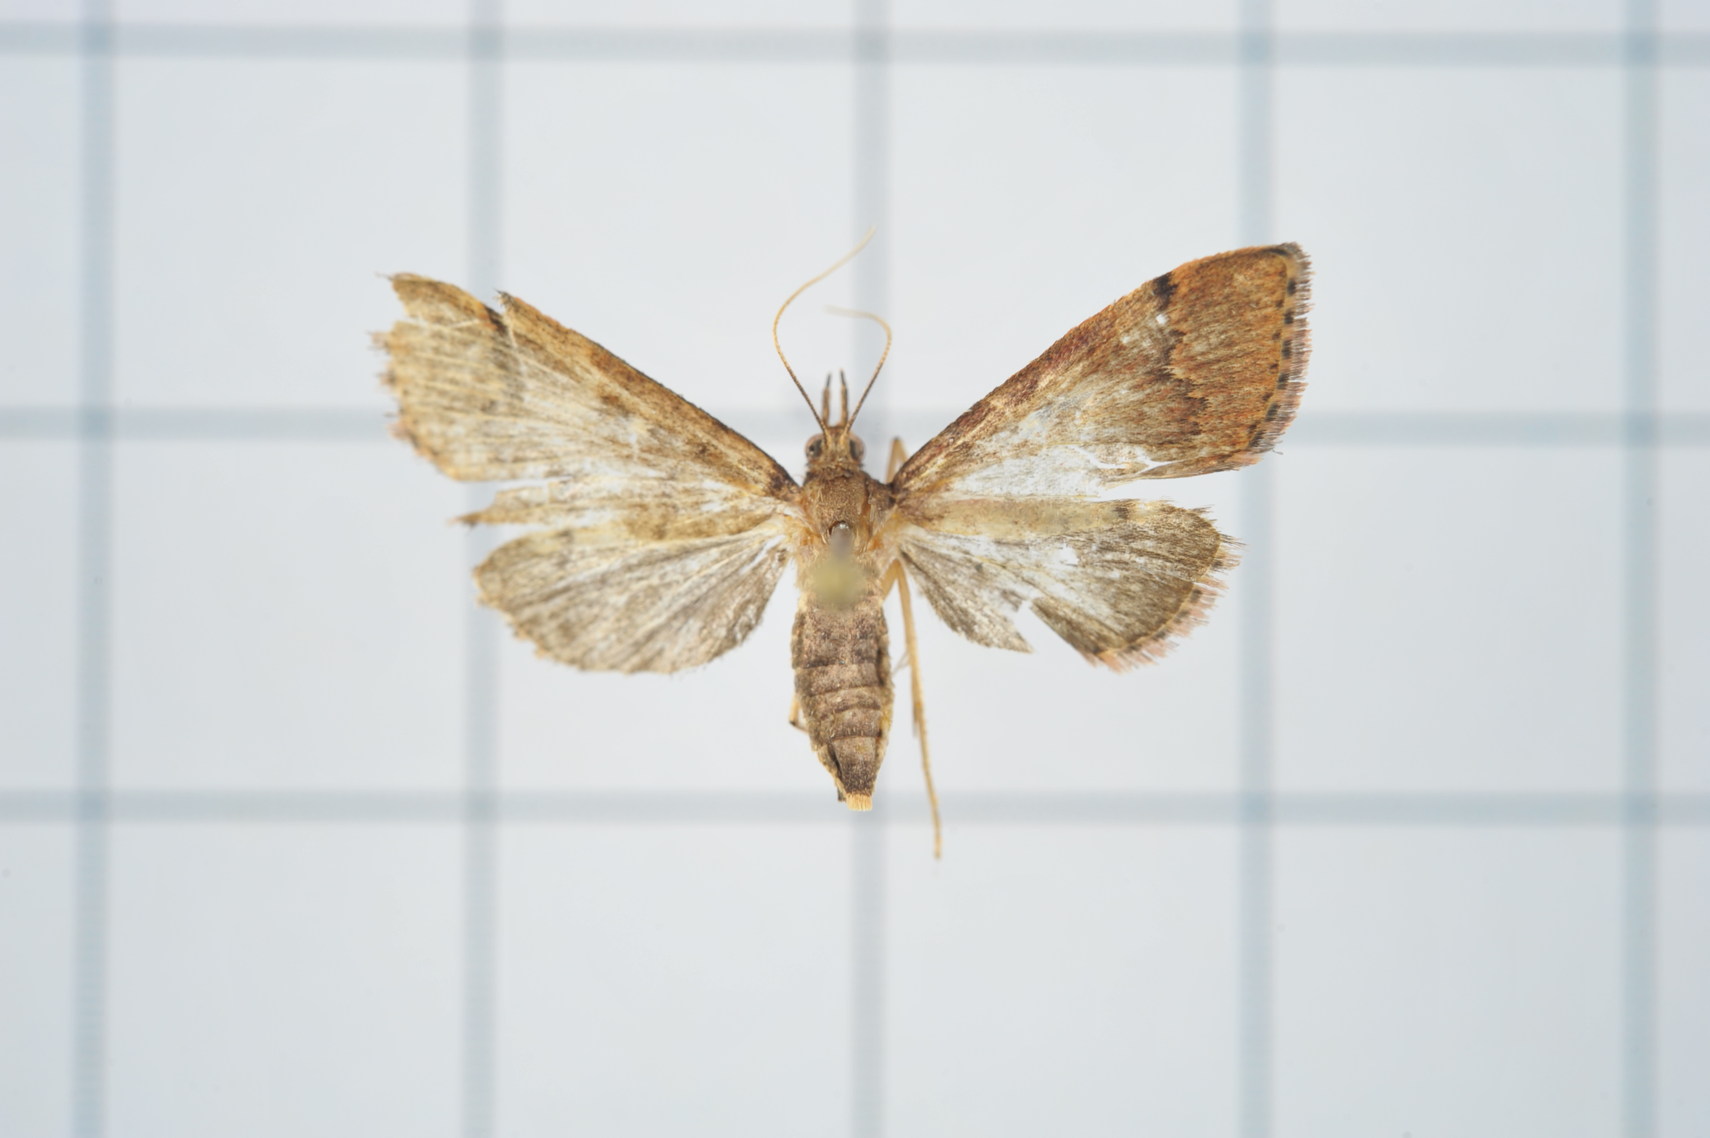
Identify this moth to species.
Camptomastix hisbonalis
